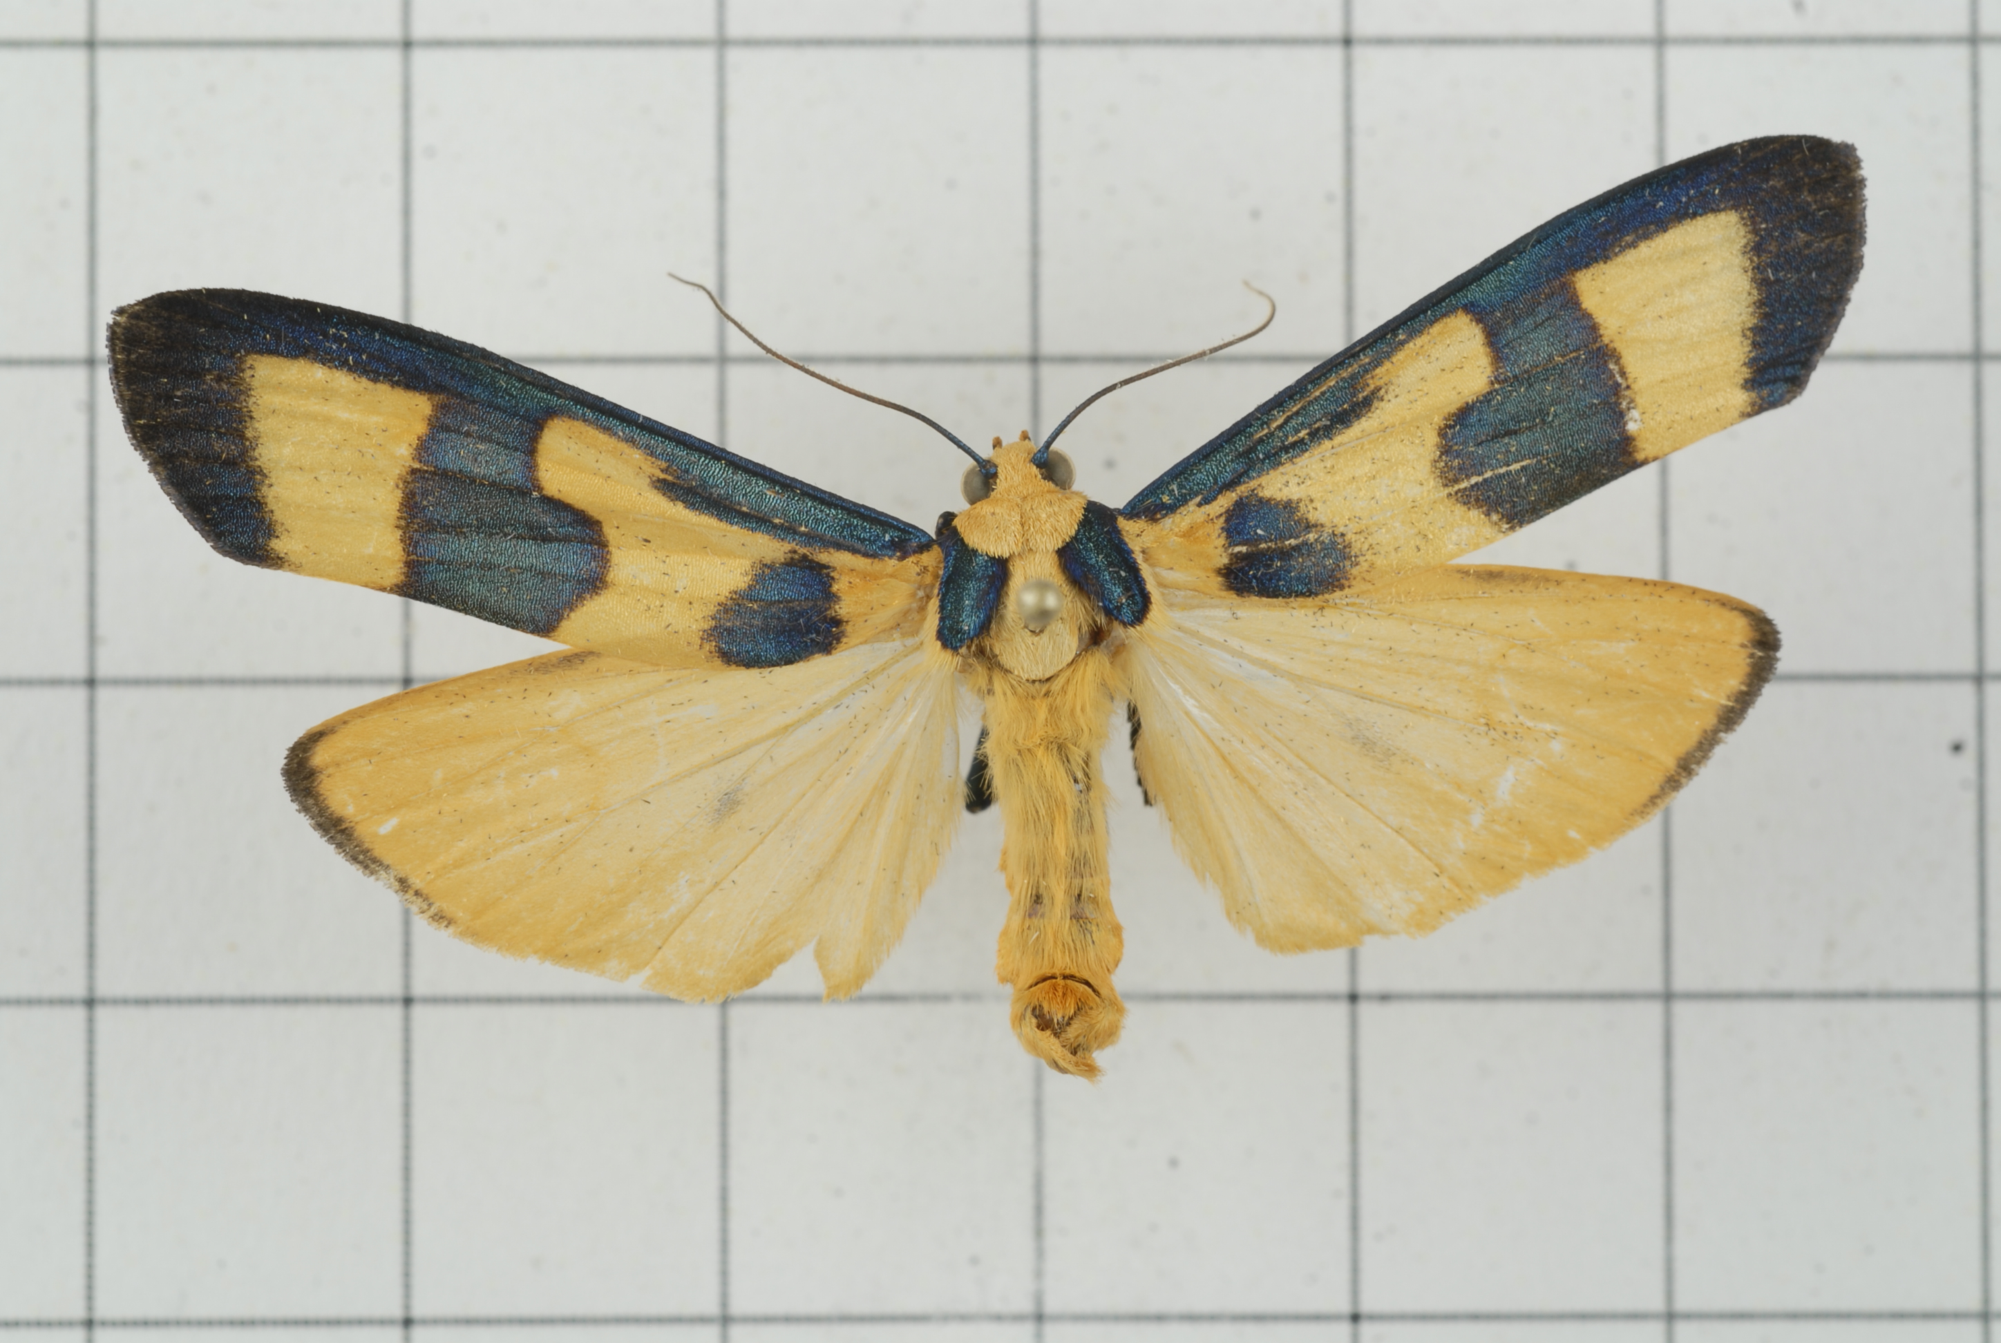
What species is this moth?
Chrysaeglia magnifica
